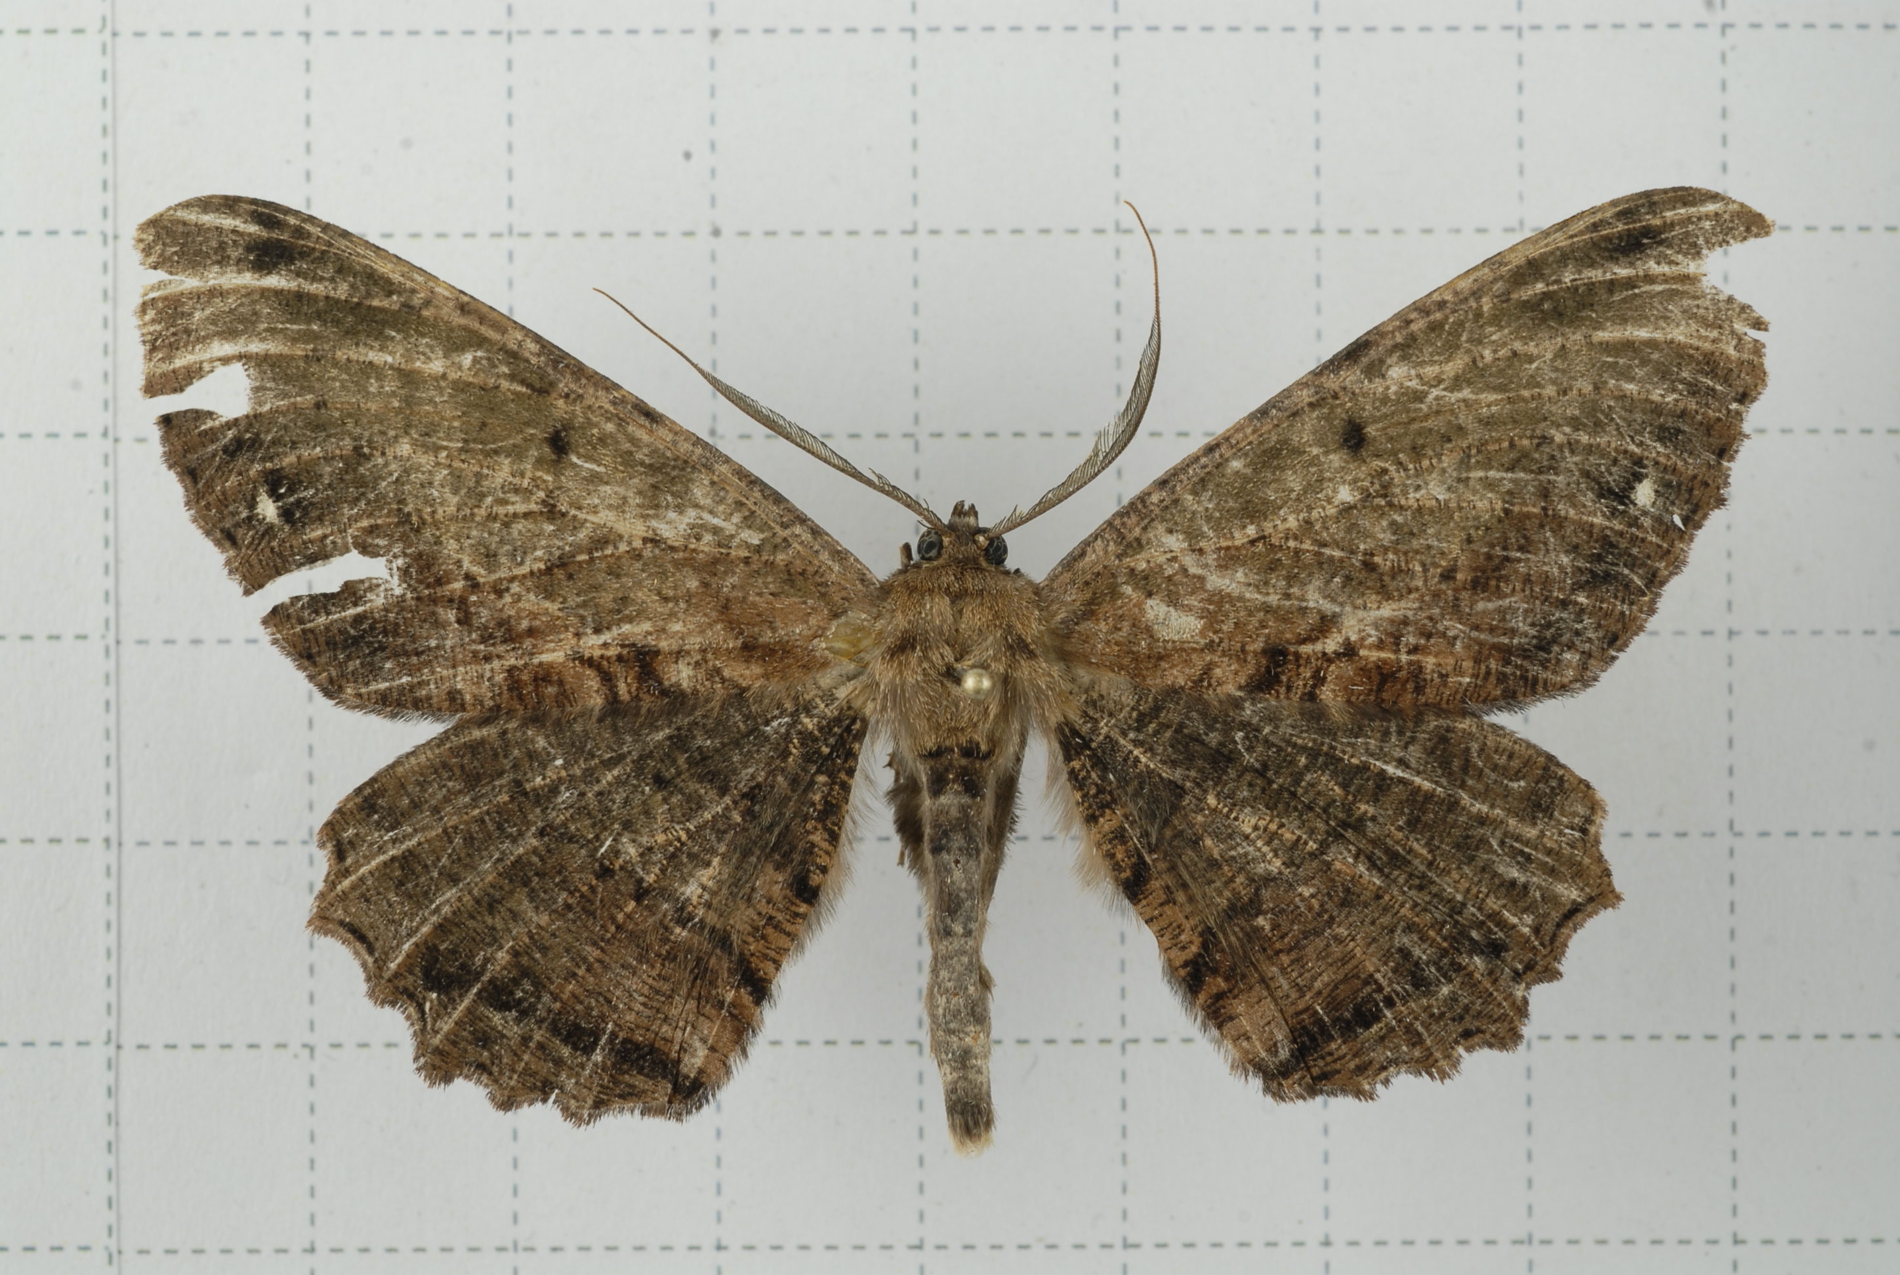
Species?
Chorodna creataria
